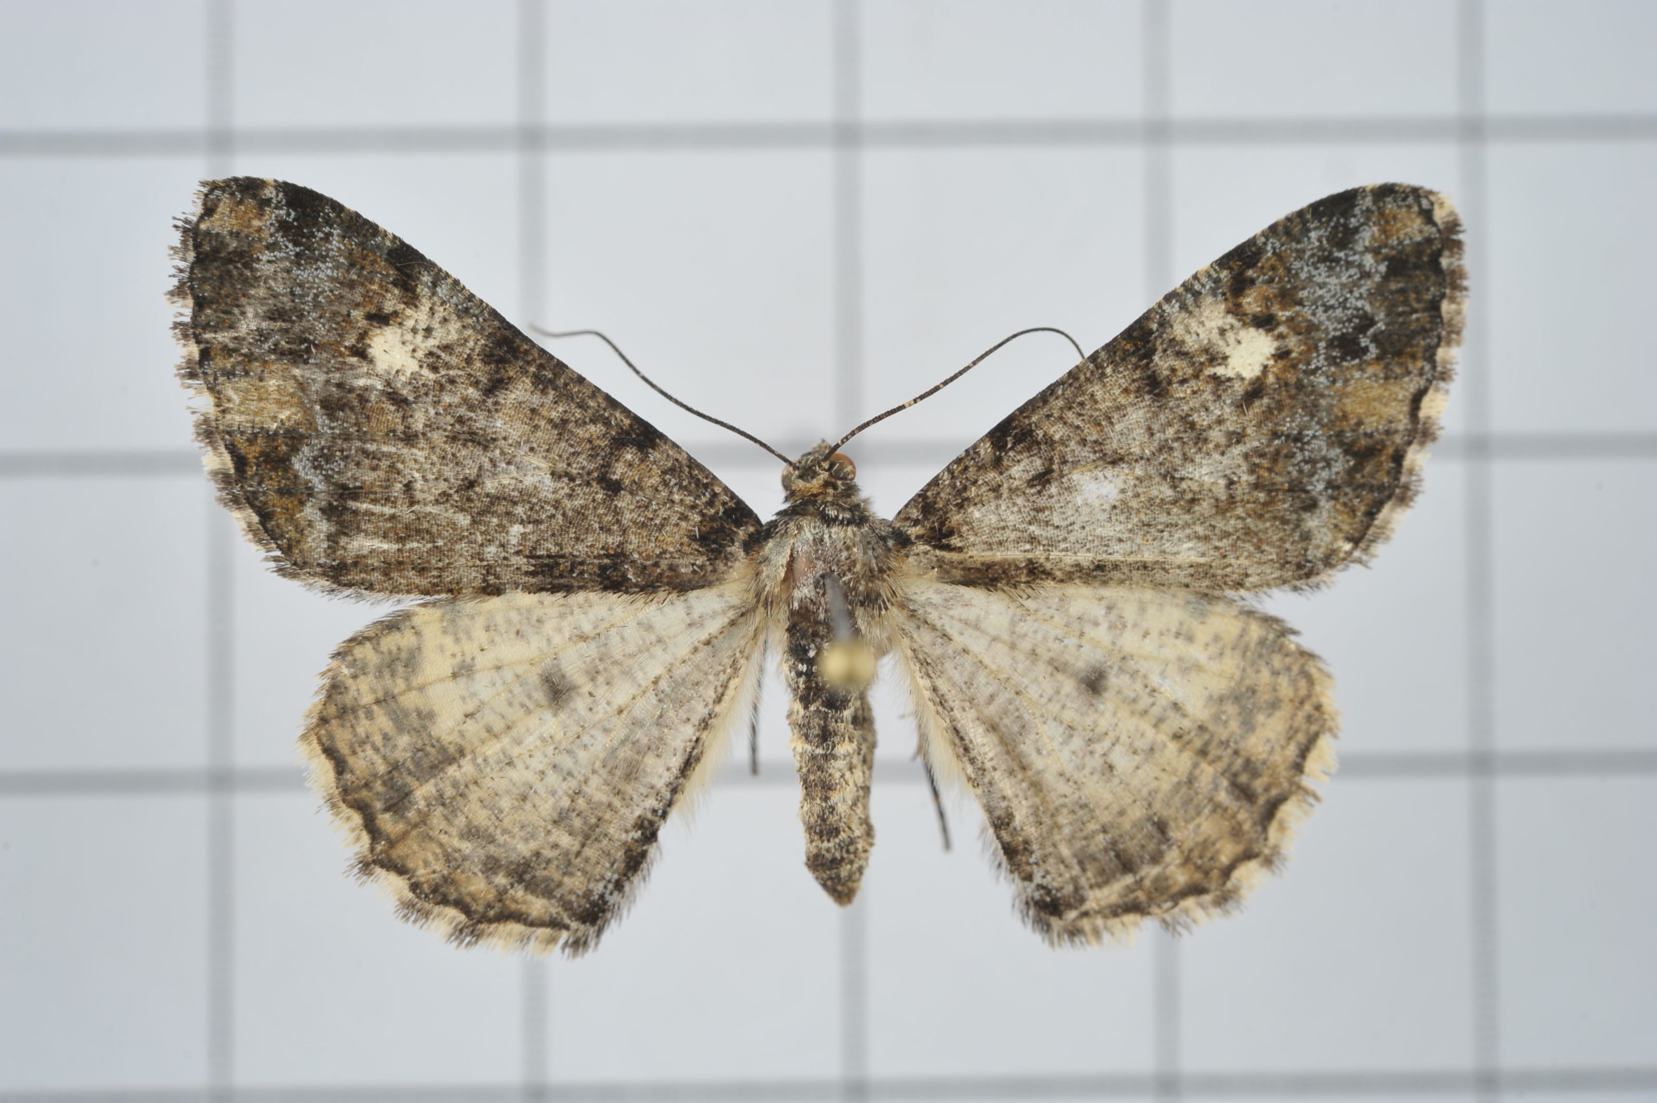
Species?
Alcis semiusta
